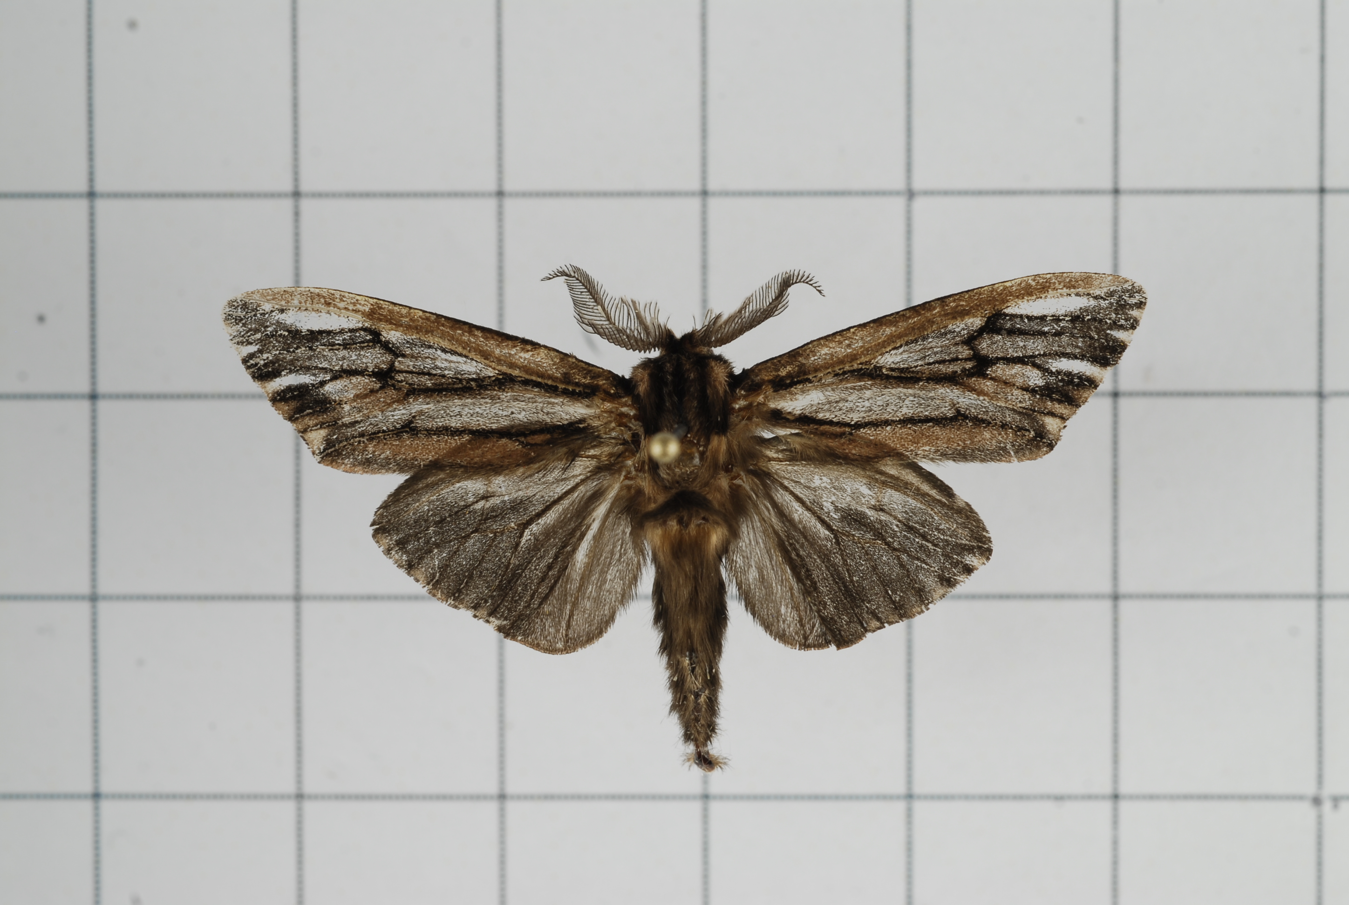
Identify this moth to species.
Eumeta variegata
